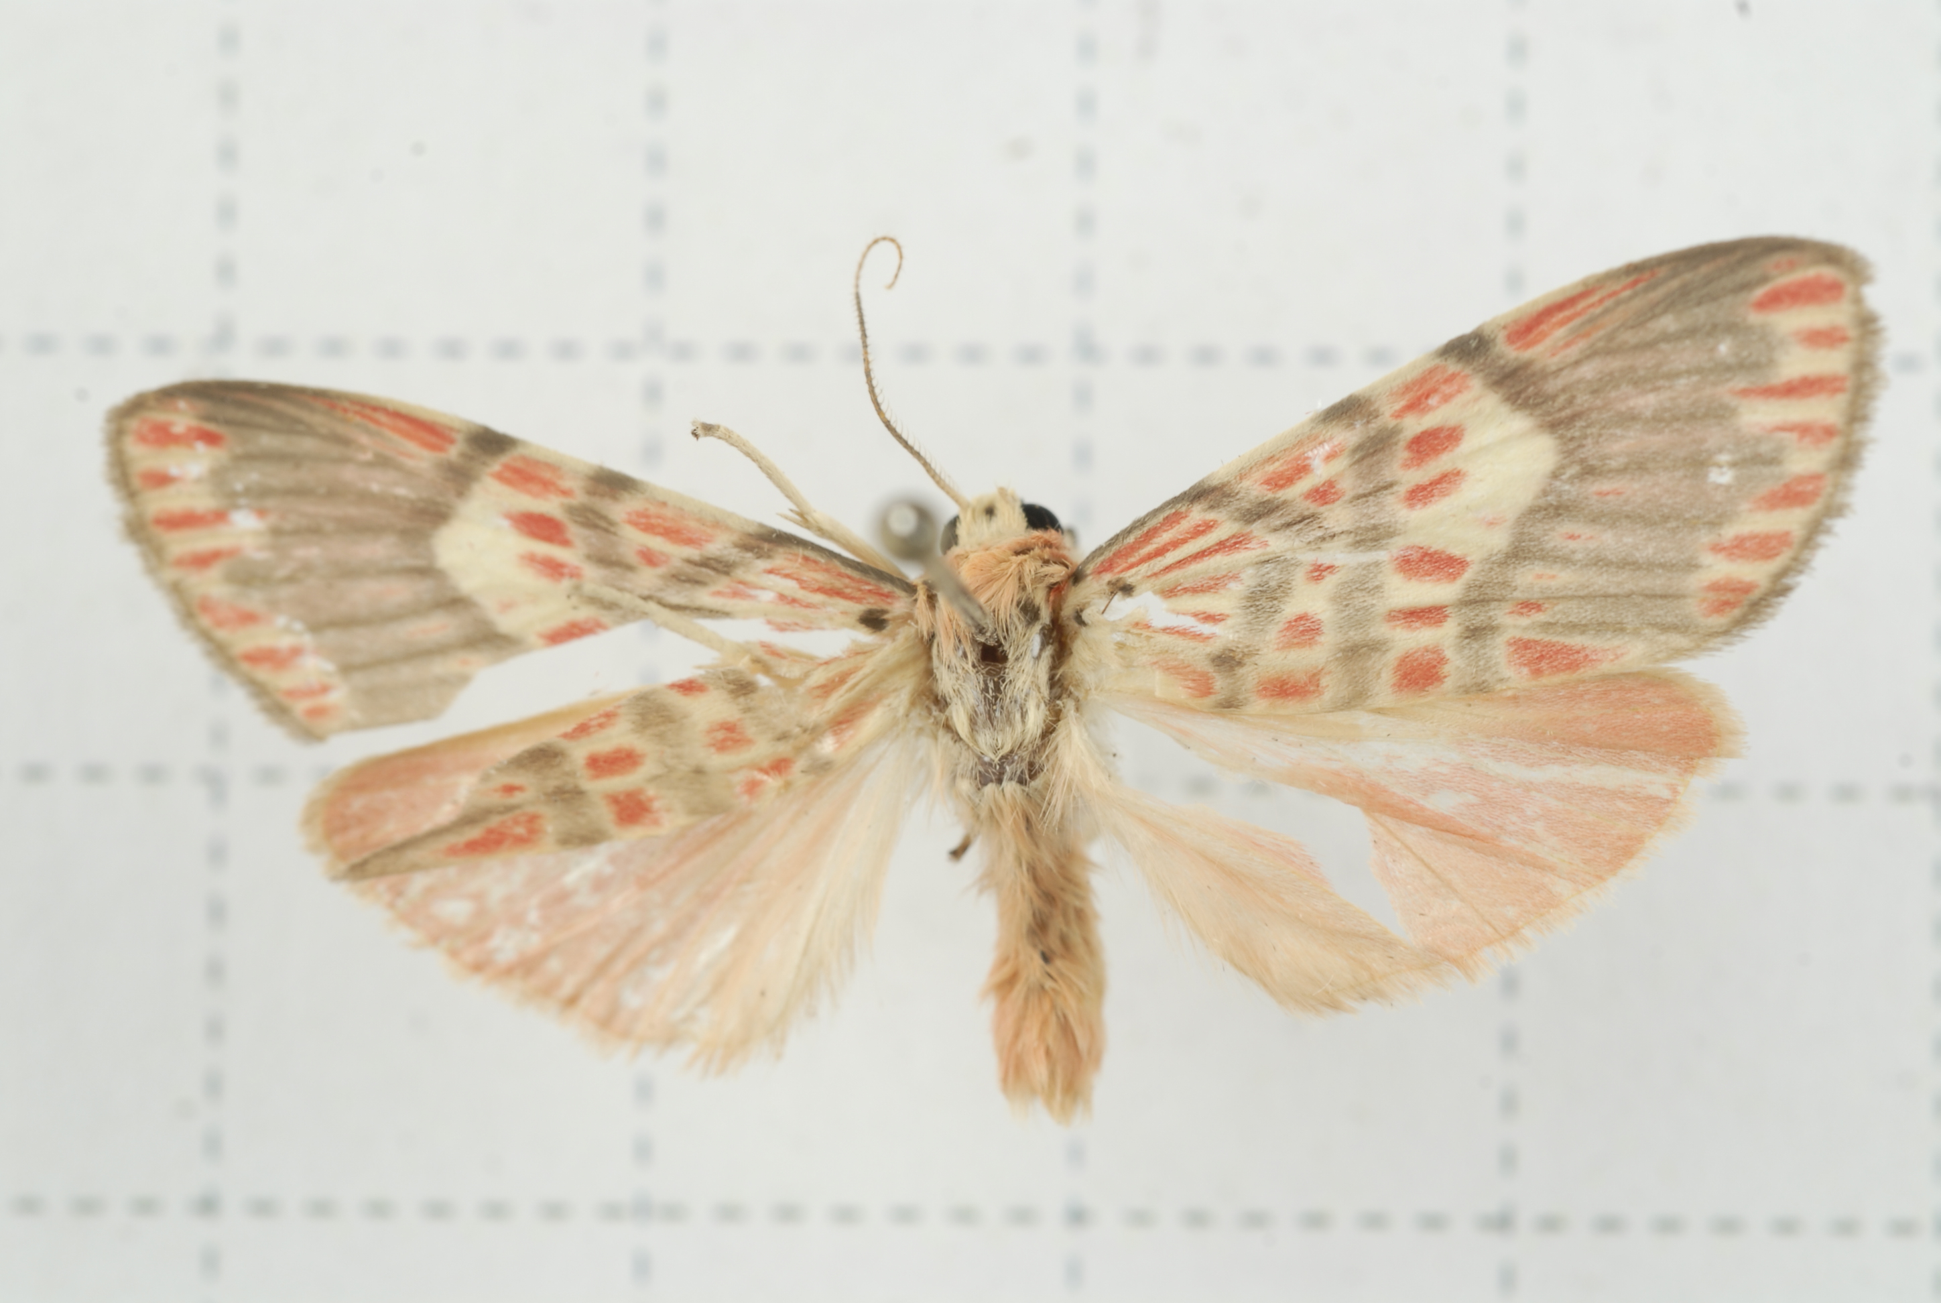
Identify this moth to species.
Barsine fuscozonata
